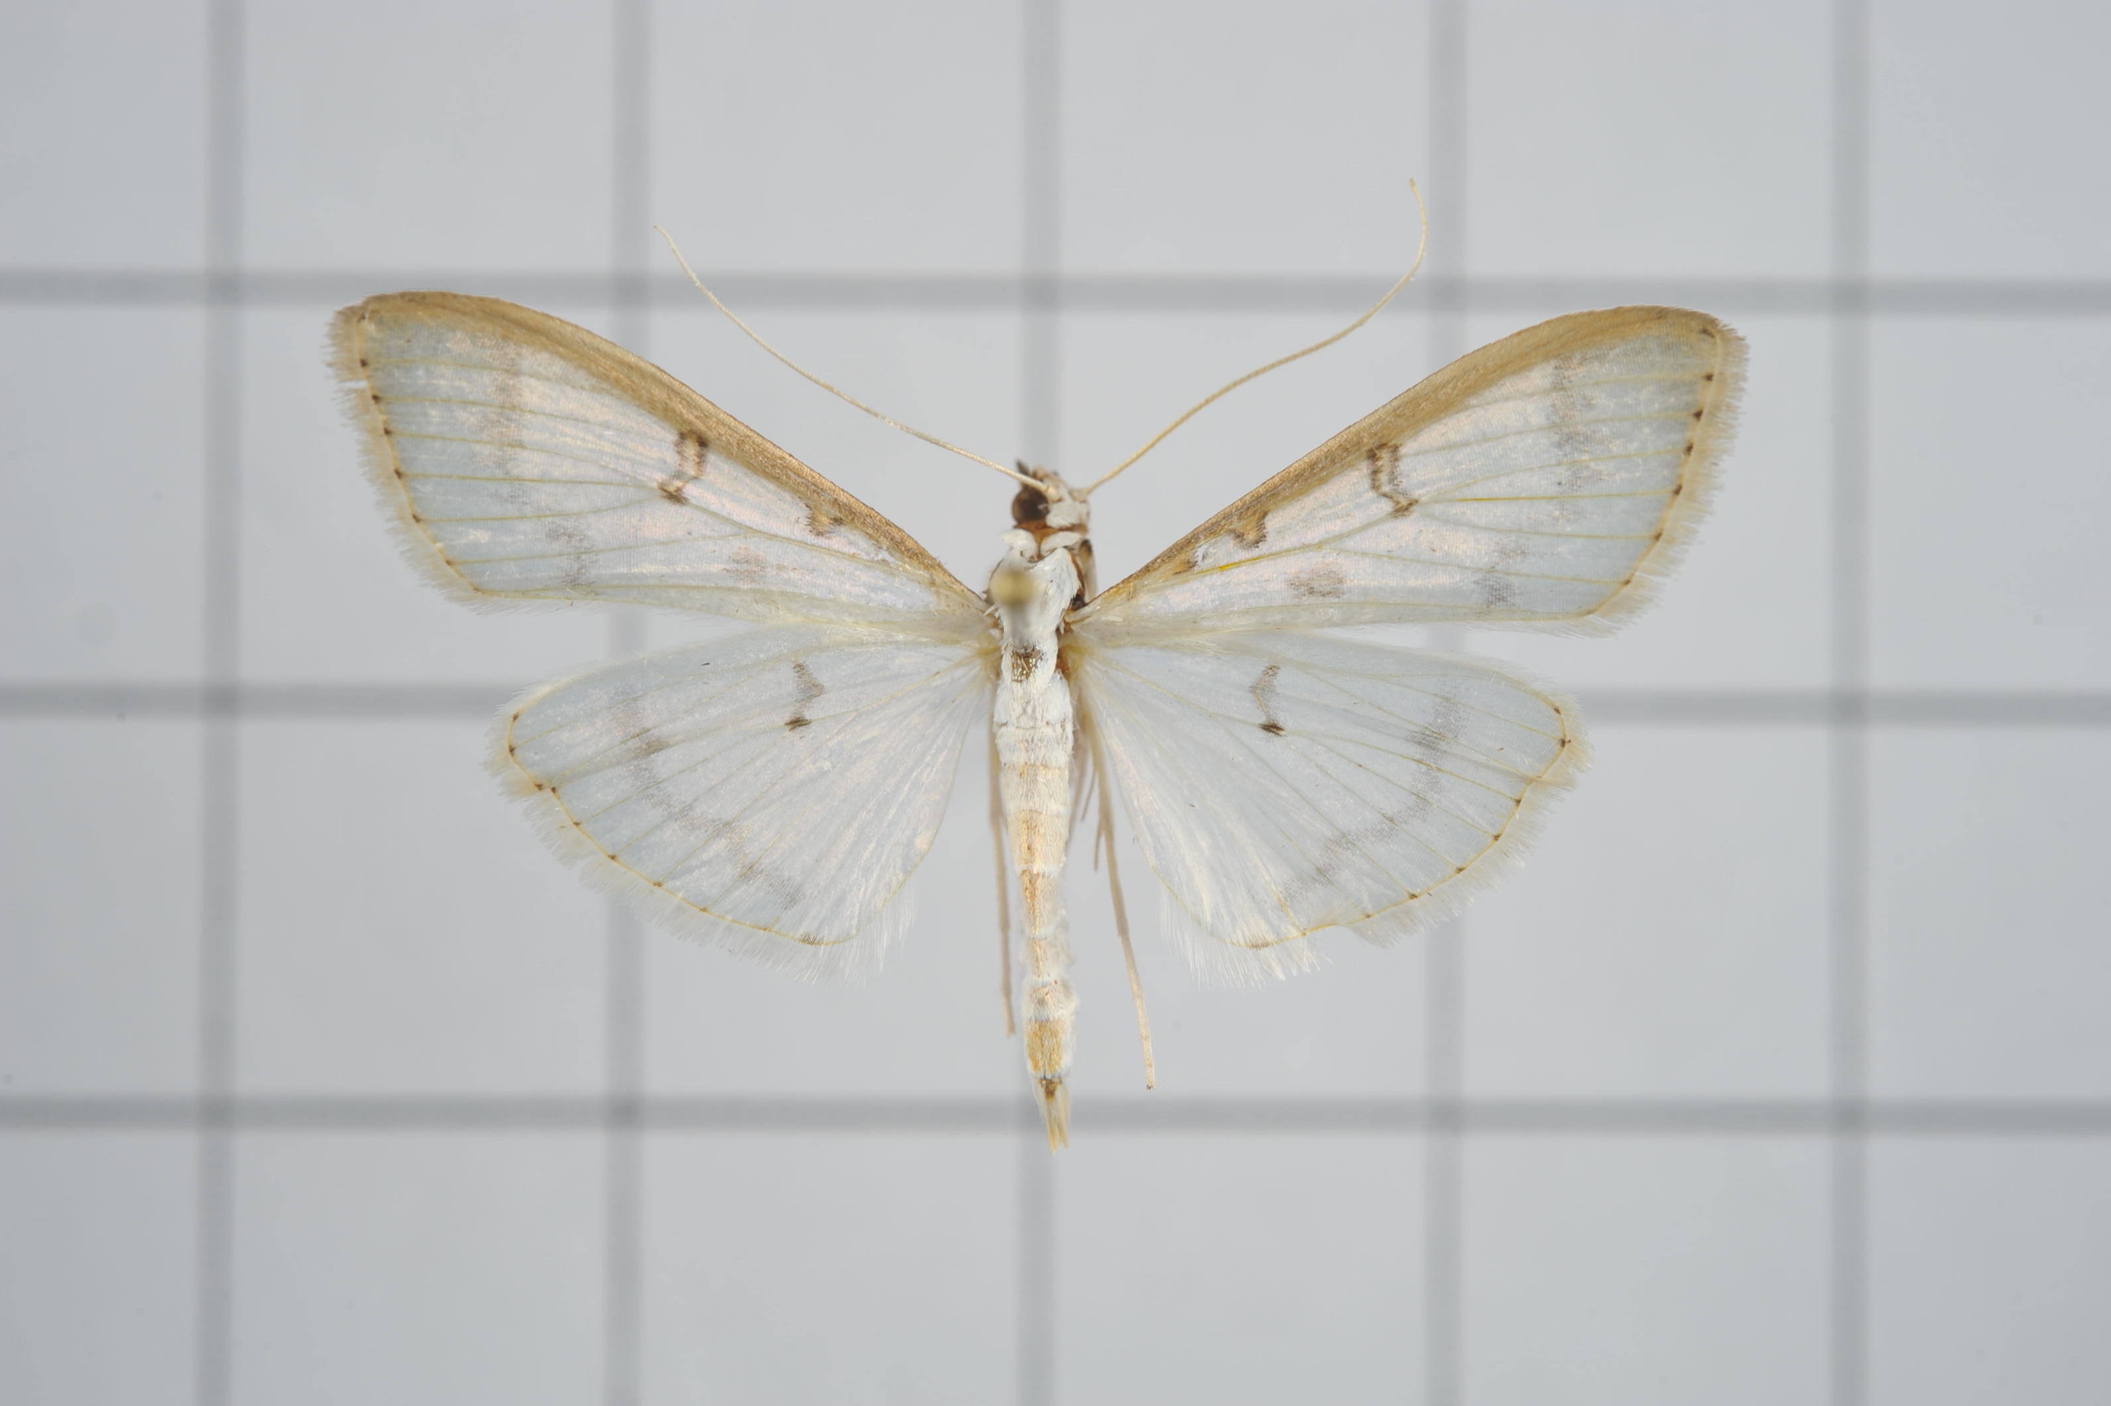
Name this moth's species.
Palpita warrenalis
